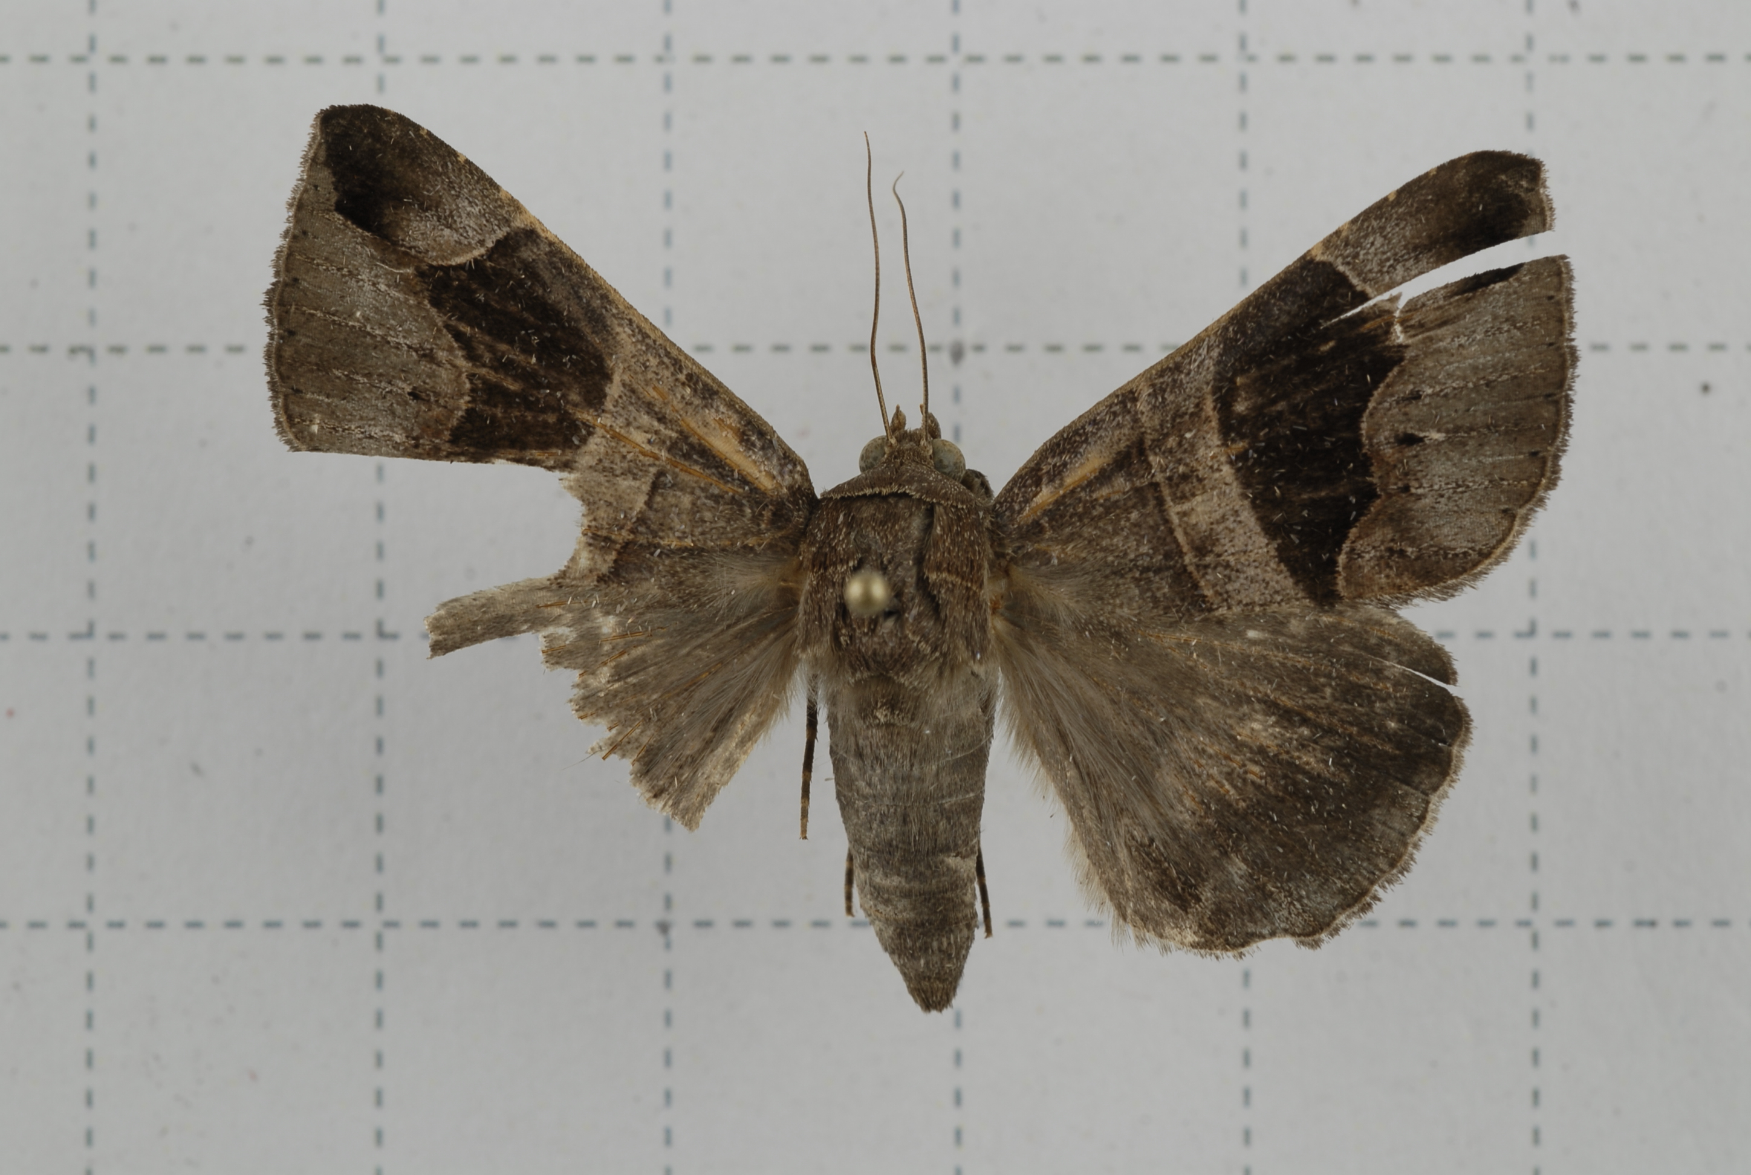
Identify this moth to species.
Bastilla joviana joviana
